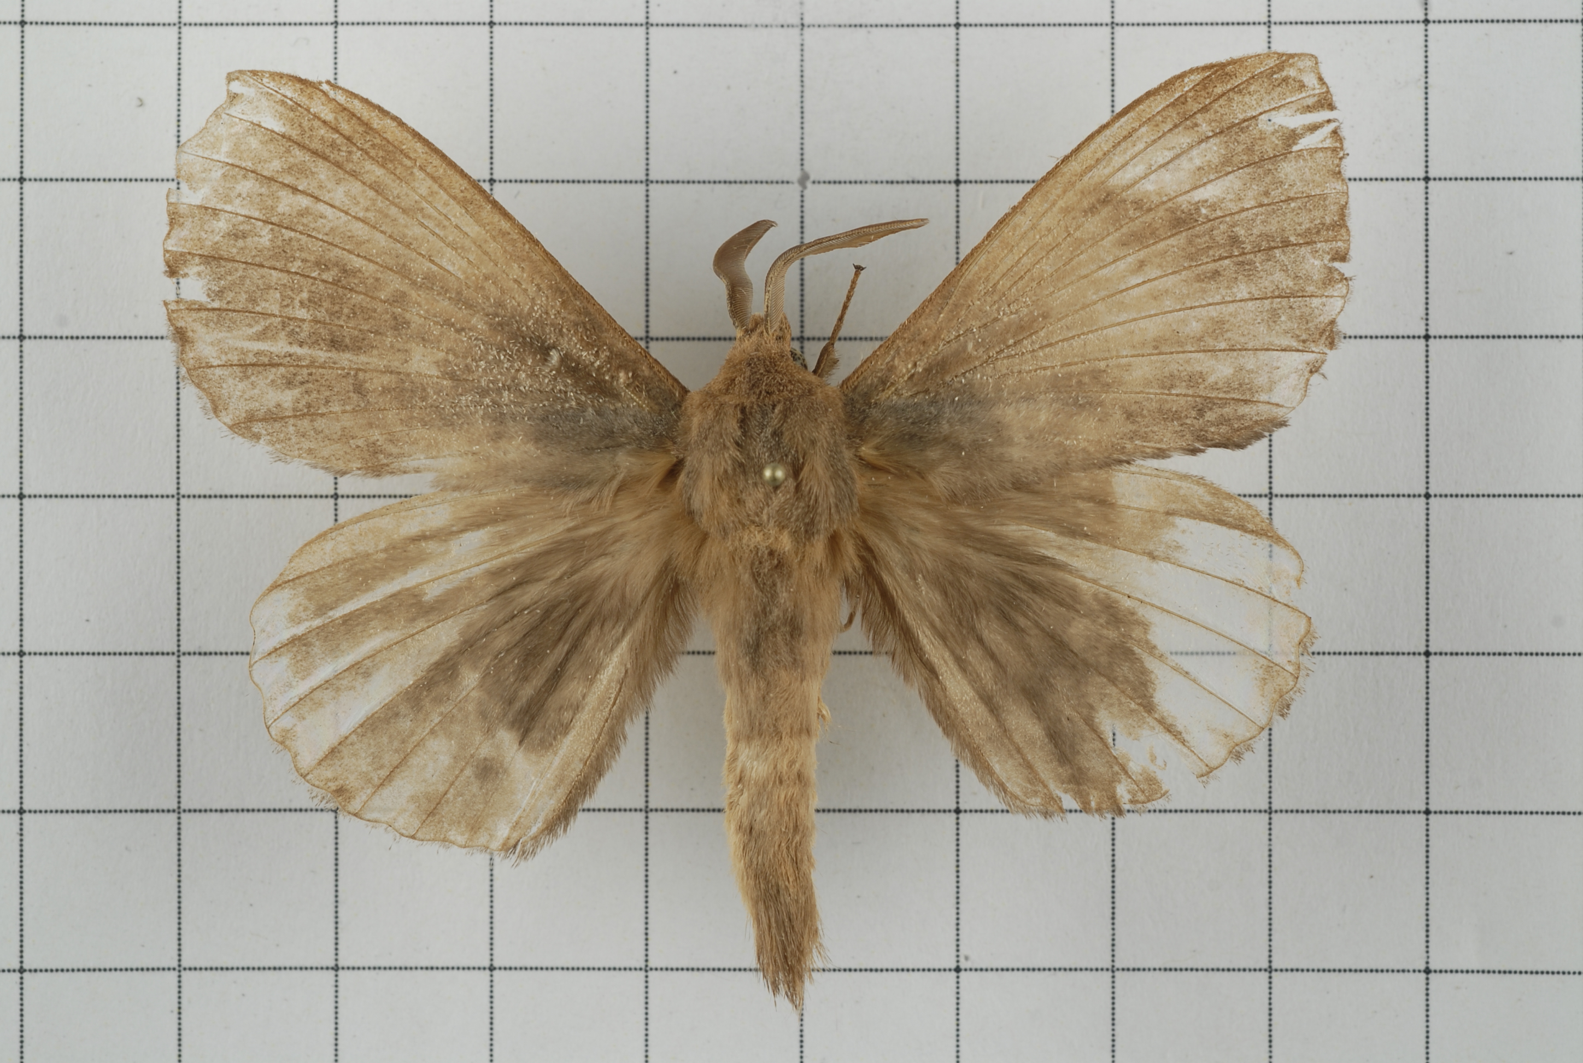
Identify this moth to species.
Kunugia undans metanastroides
